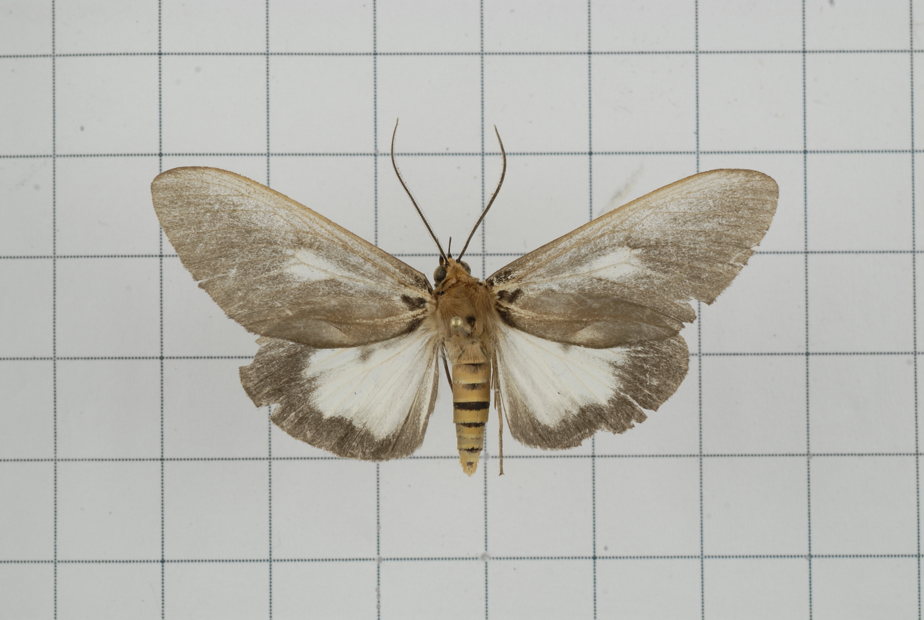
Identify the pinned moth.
Asota heliconia zebrina
